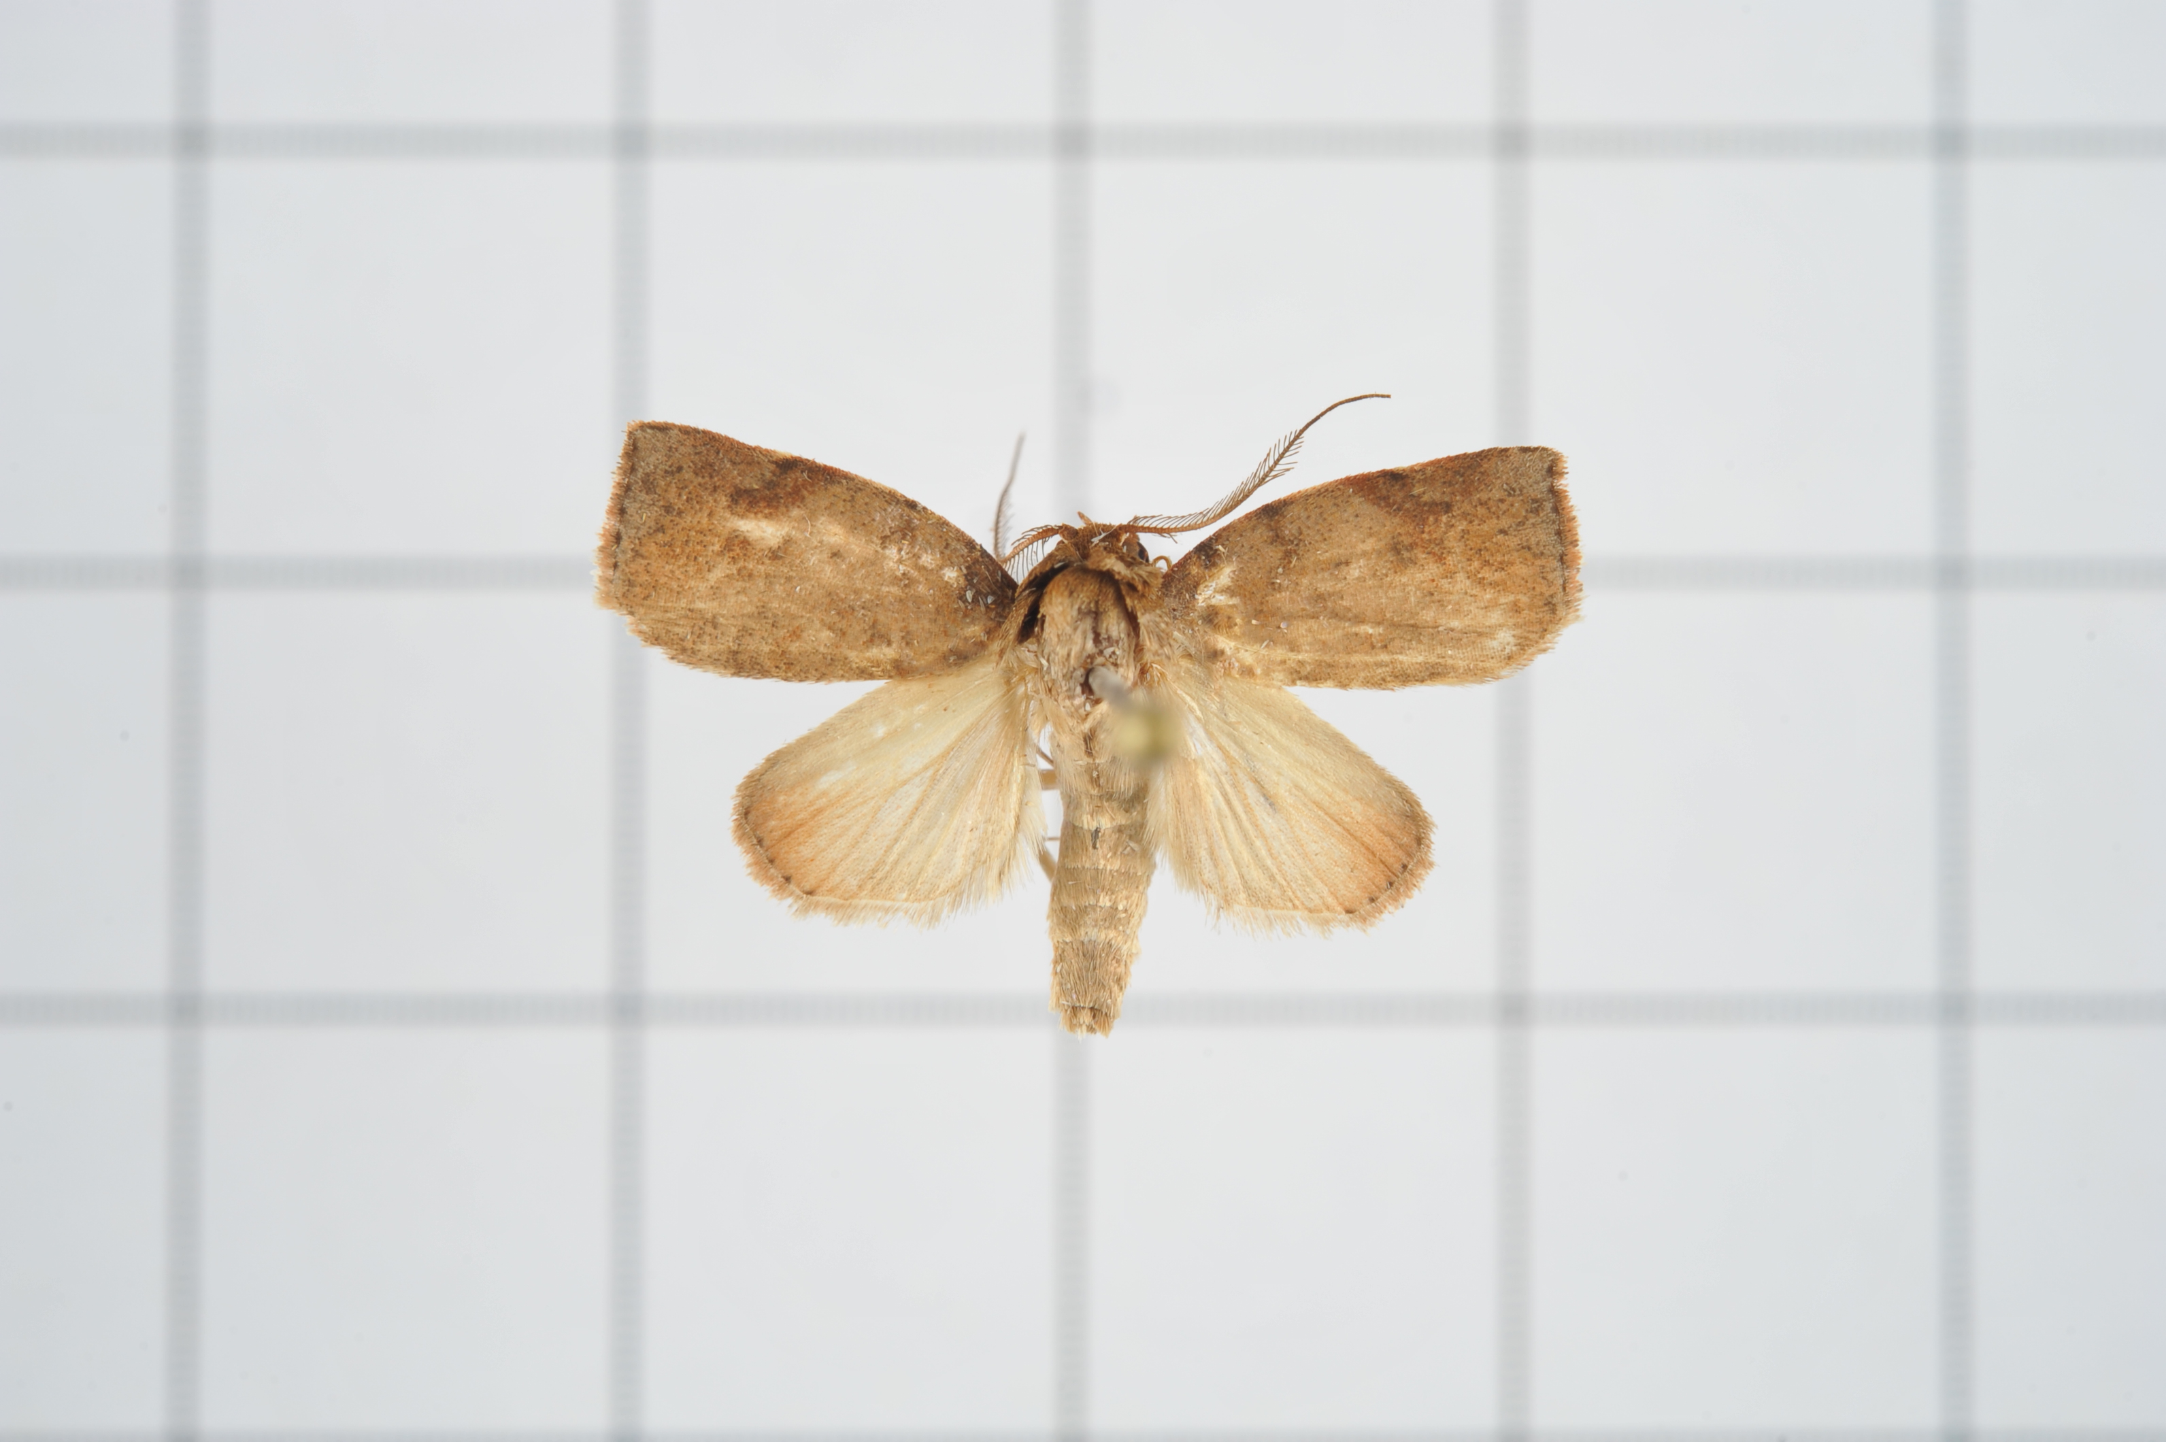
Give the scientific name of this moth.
Beara tortriciformis
